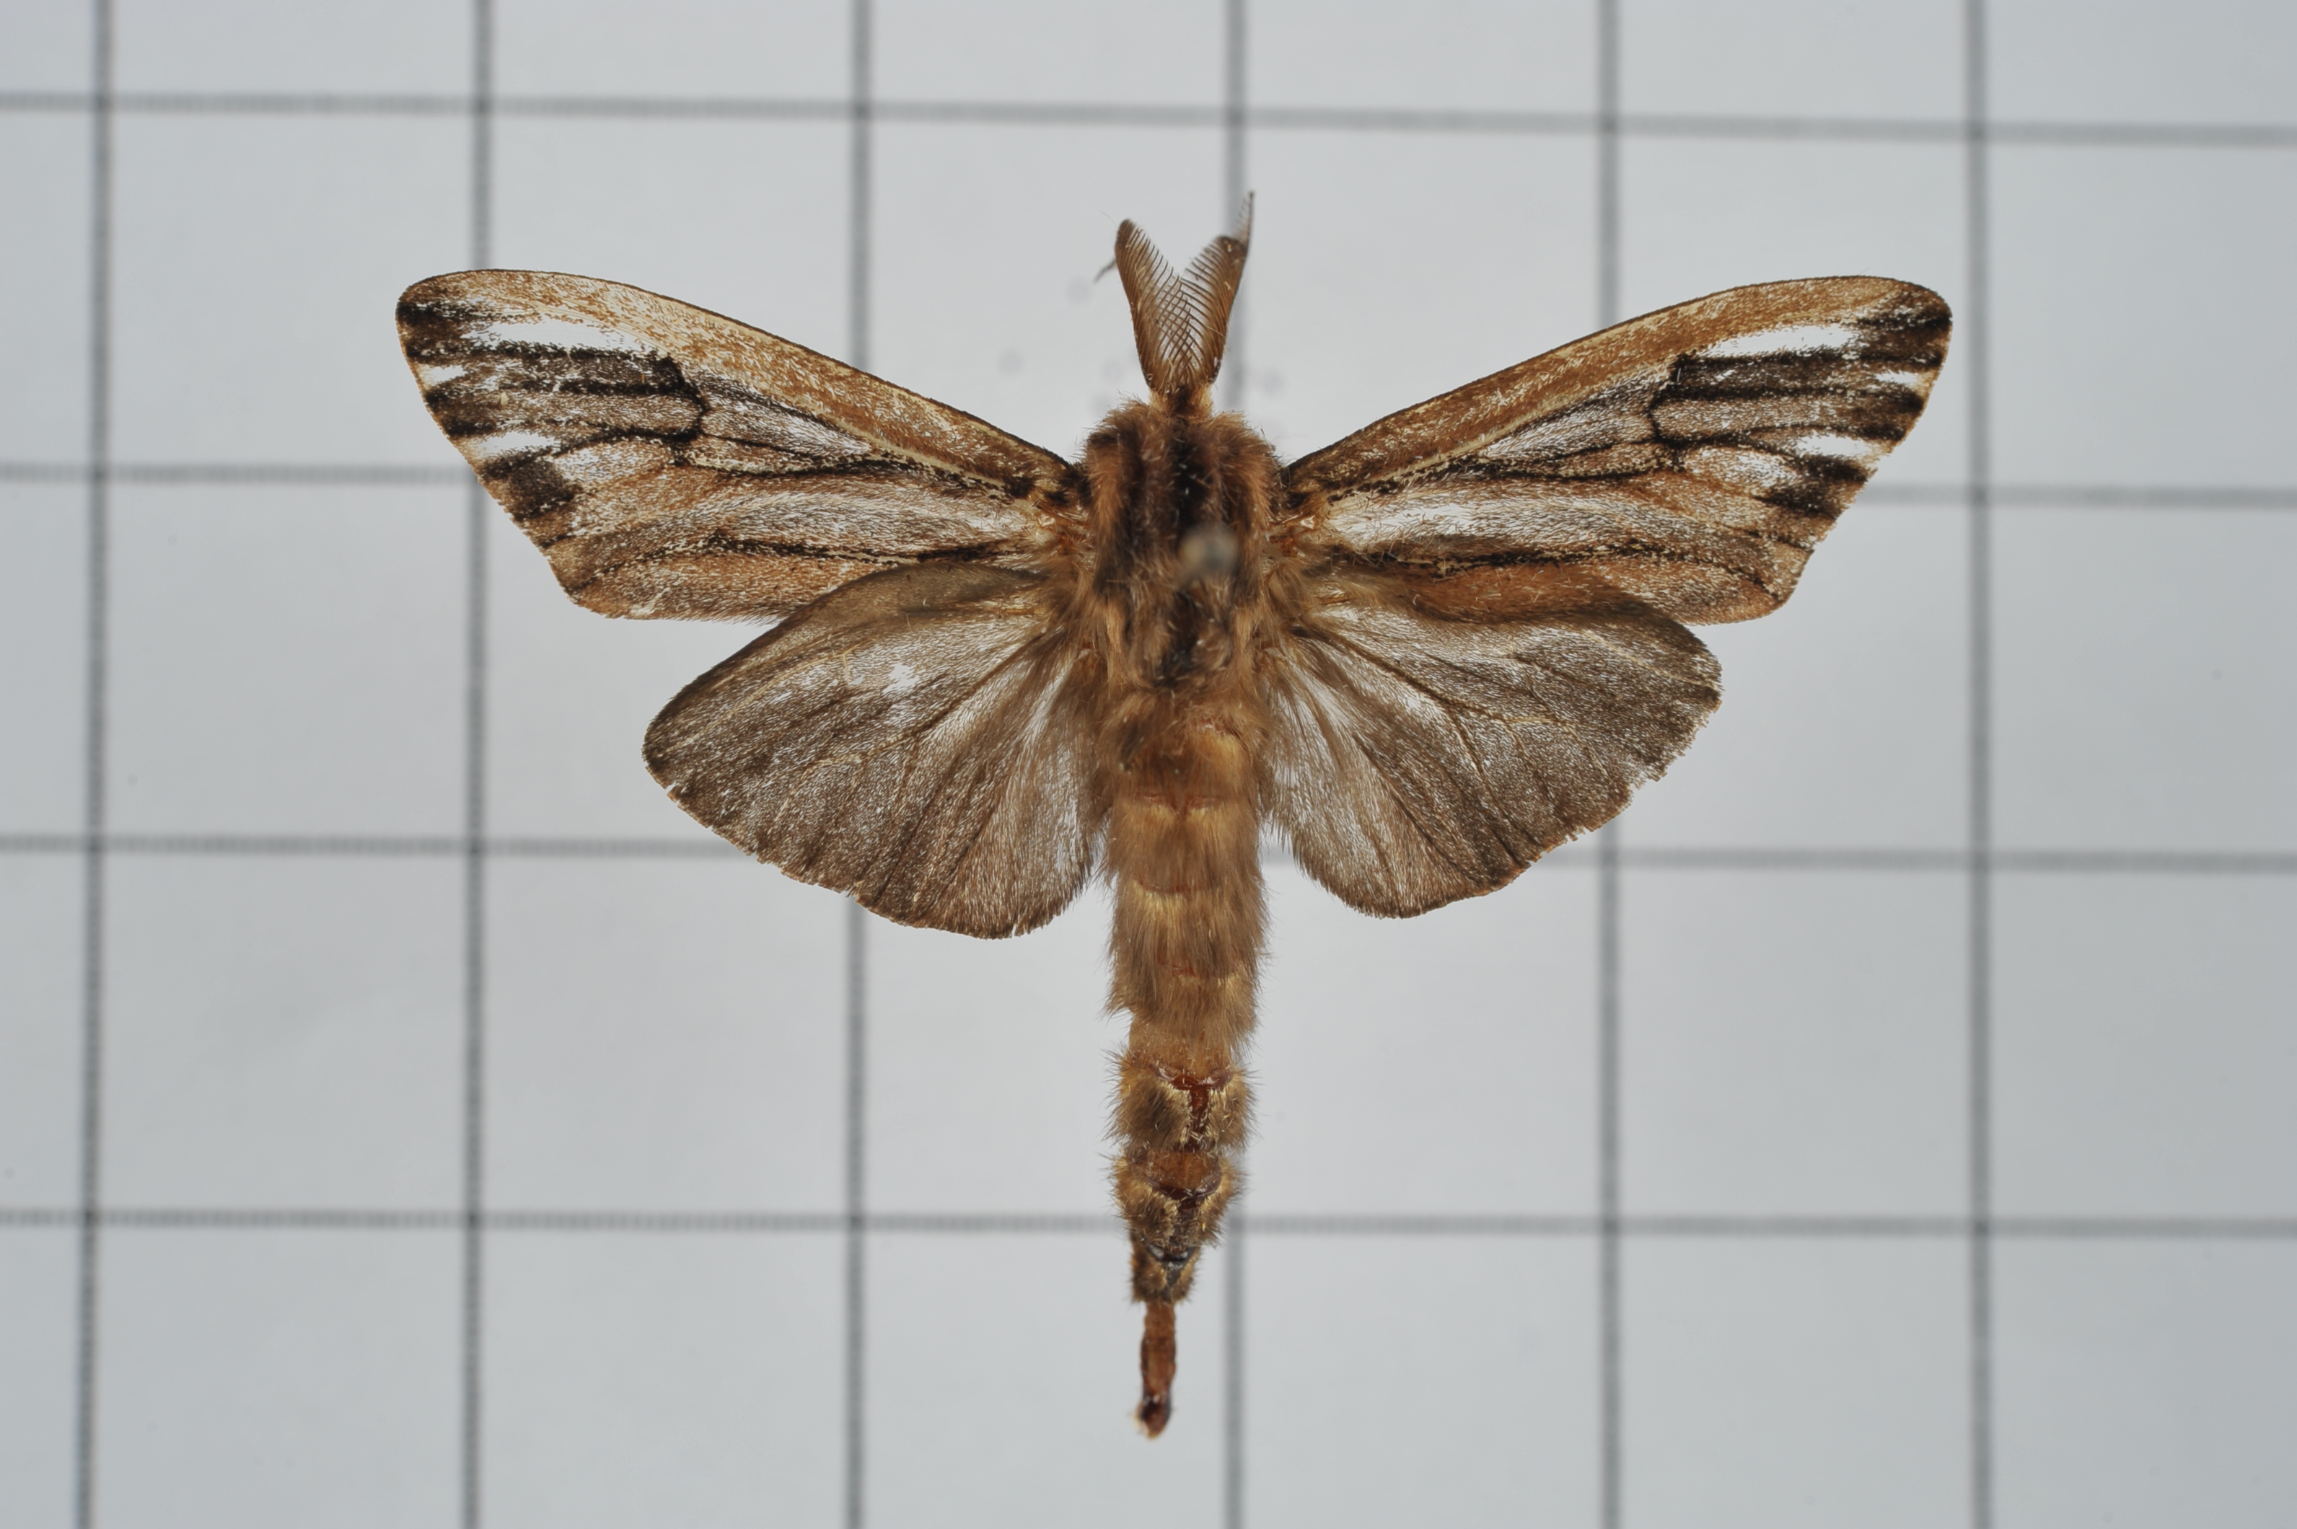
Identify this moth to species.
Eumeta variegata
